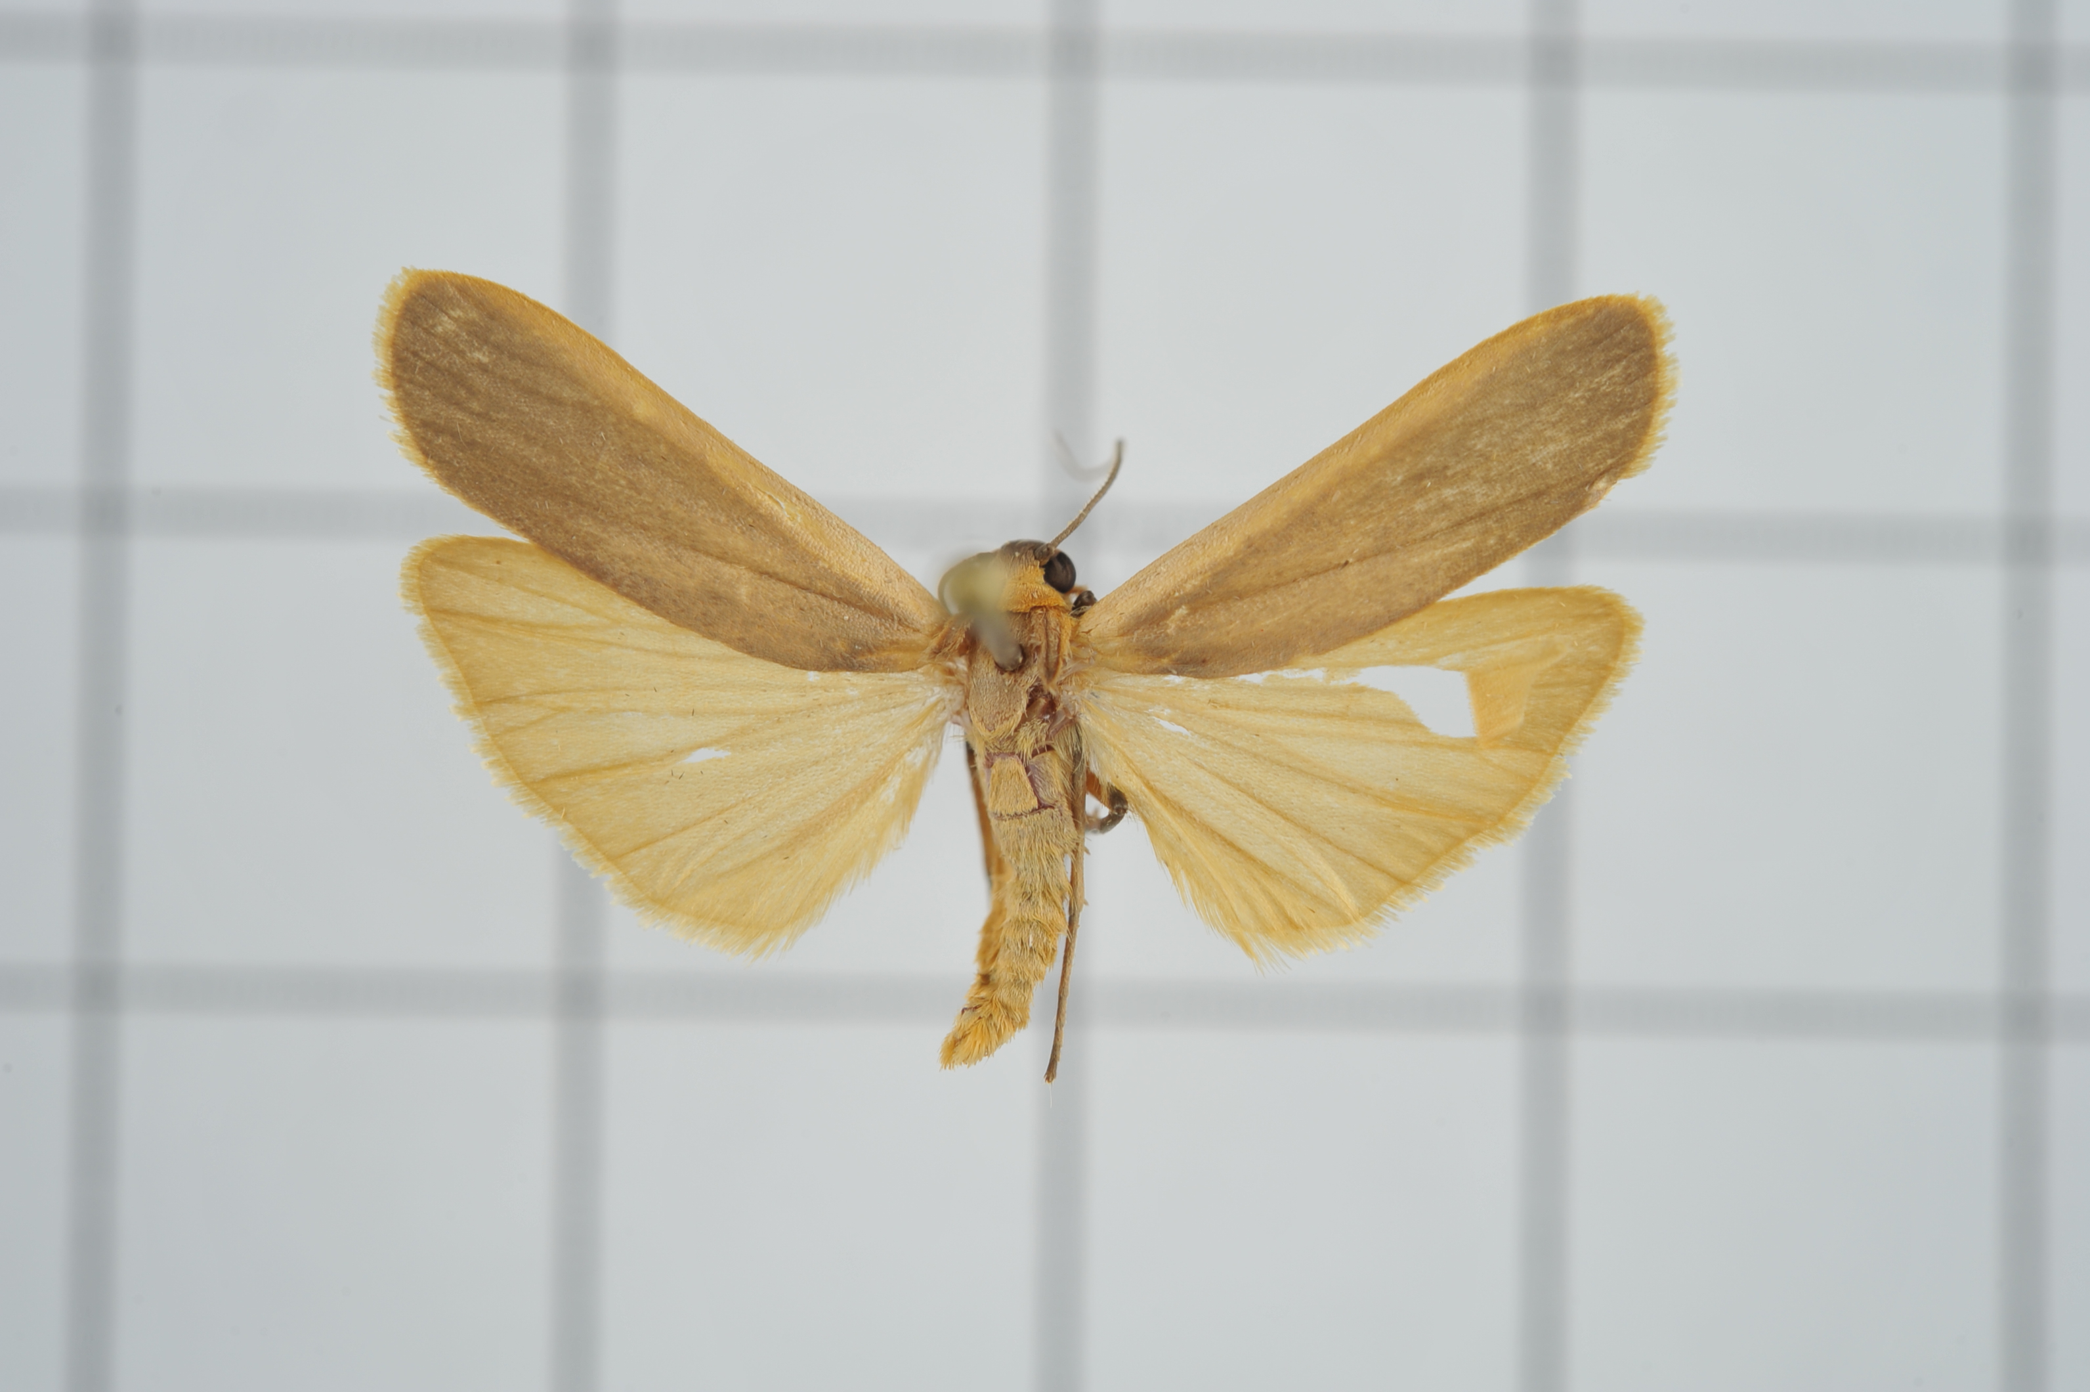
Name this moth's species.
Brunia antica
